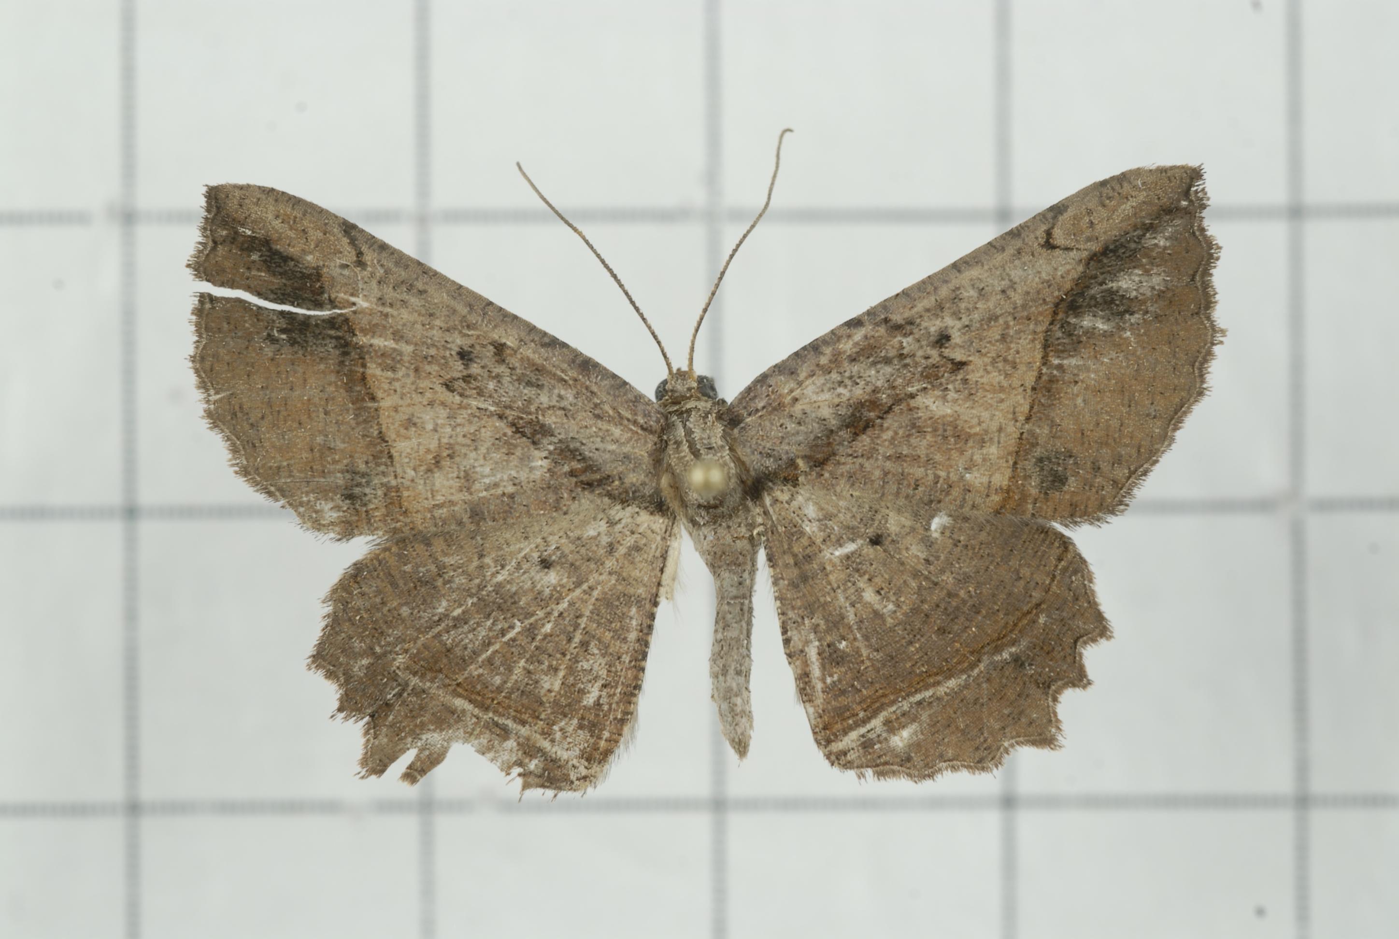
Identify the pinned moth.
Menophra taiwana
